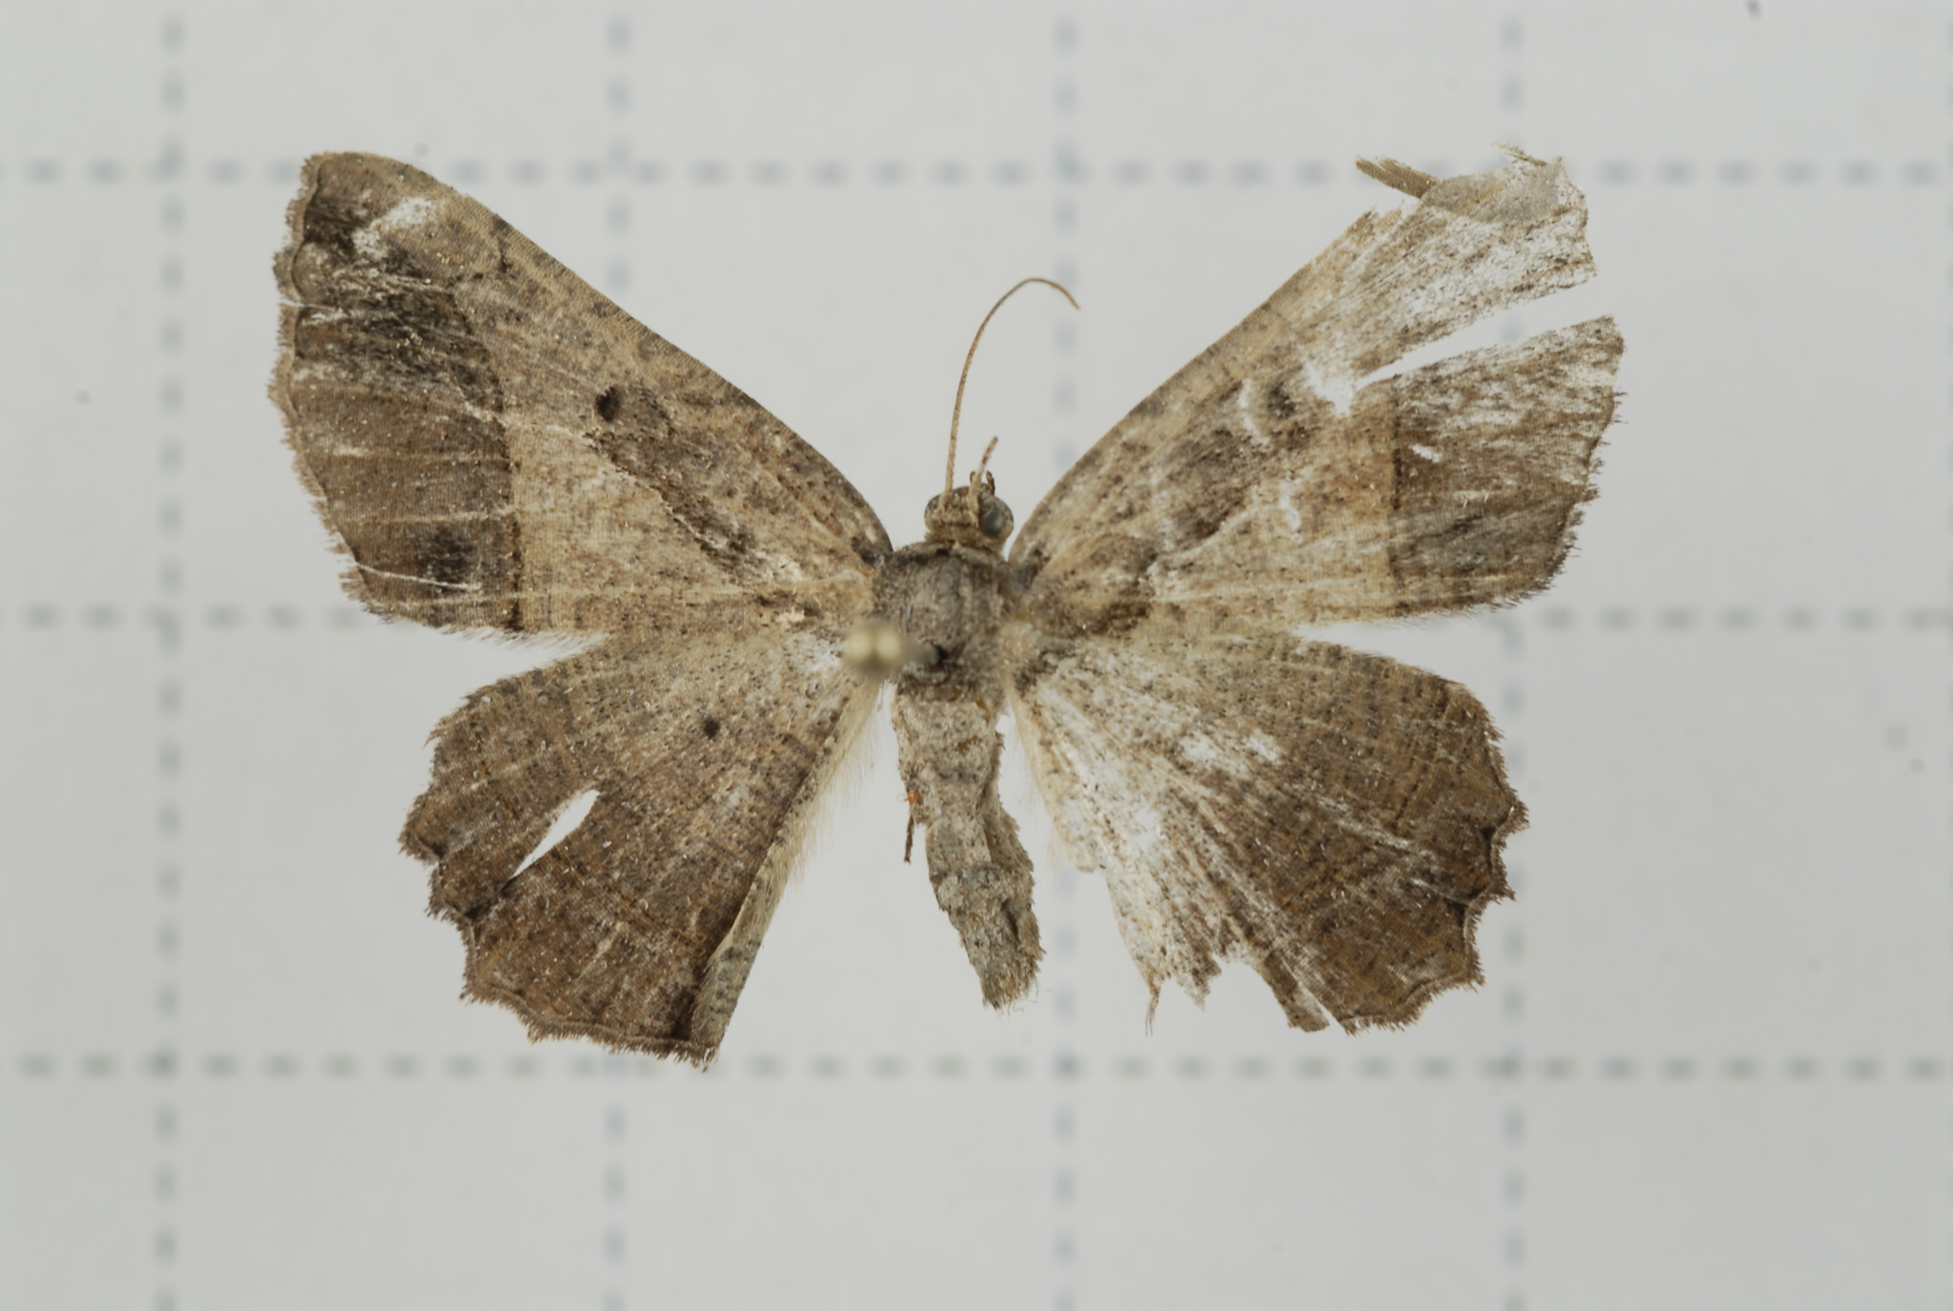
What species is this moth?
Menophra taiwana
